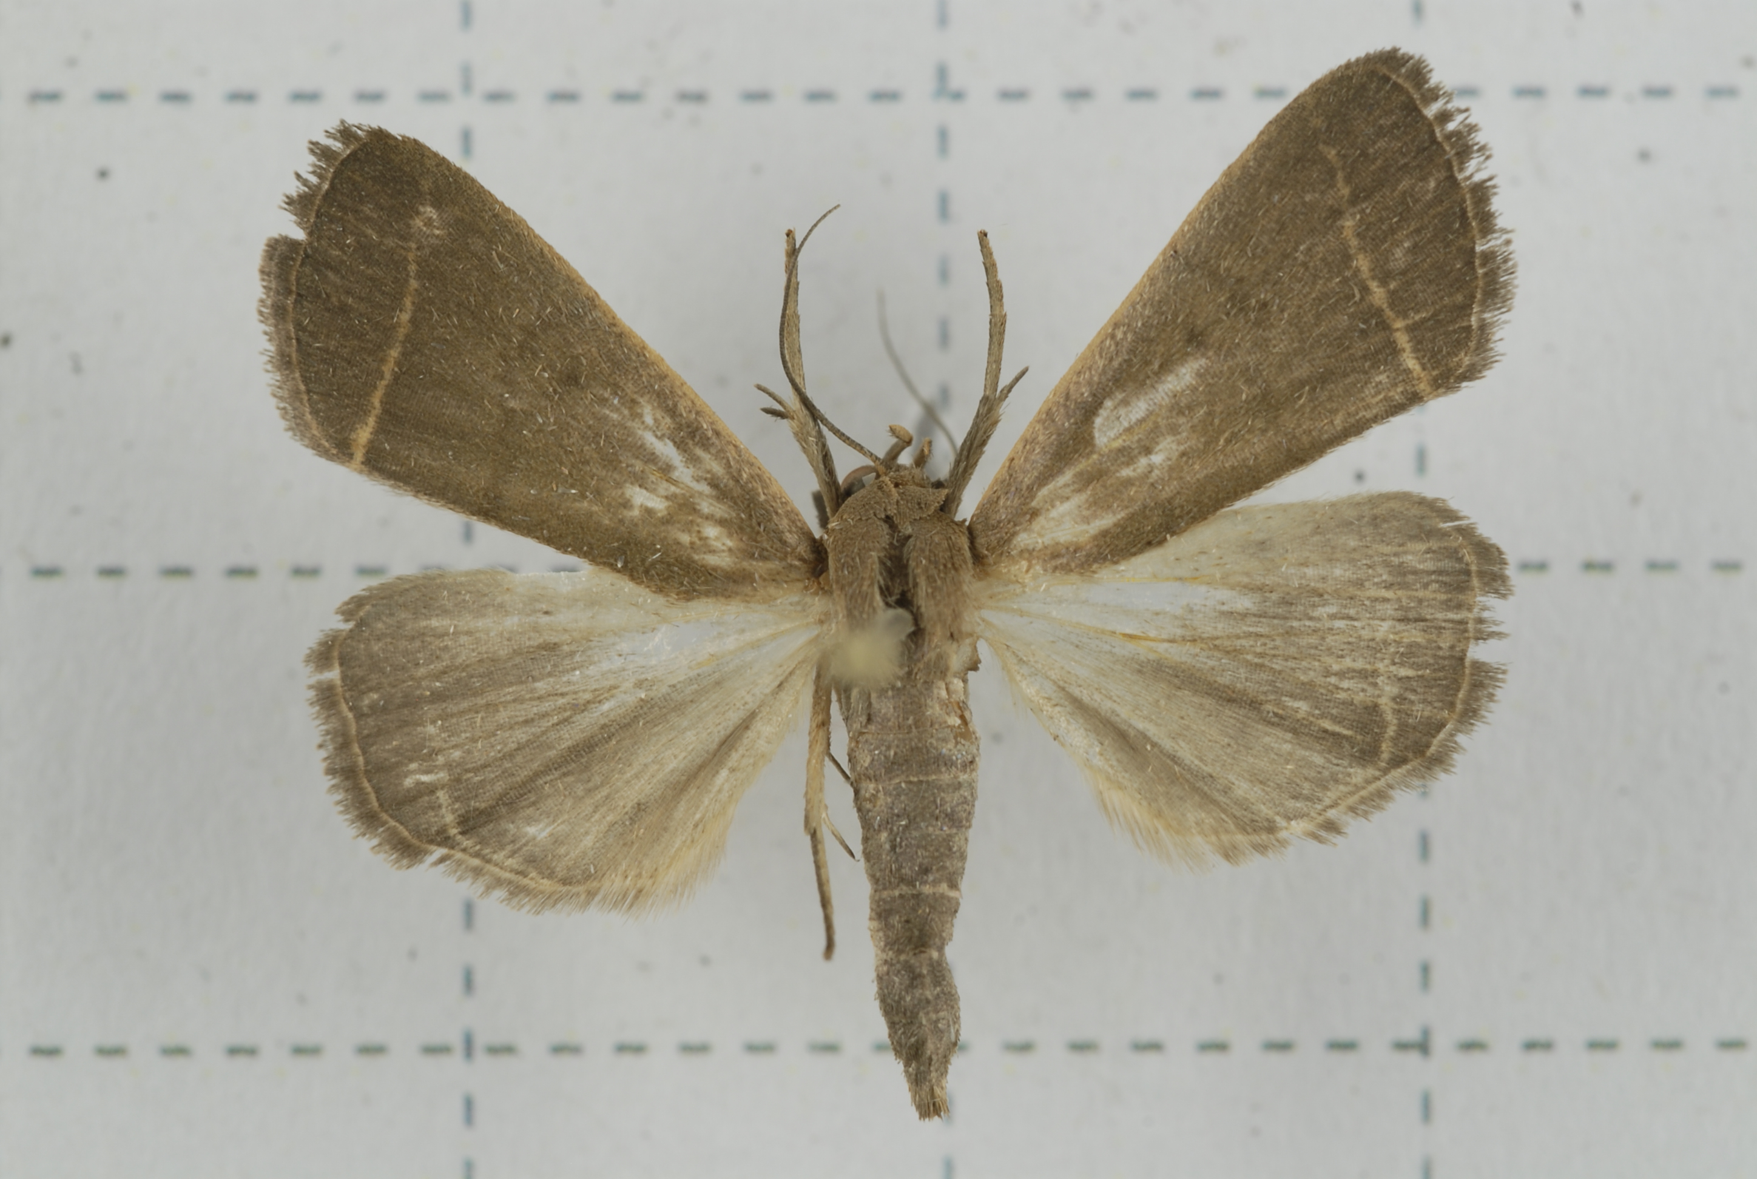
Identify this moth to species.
Simplicia cornicalis
